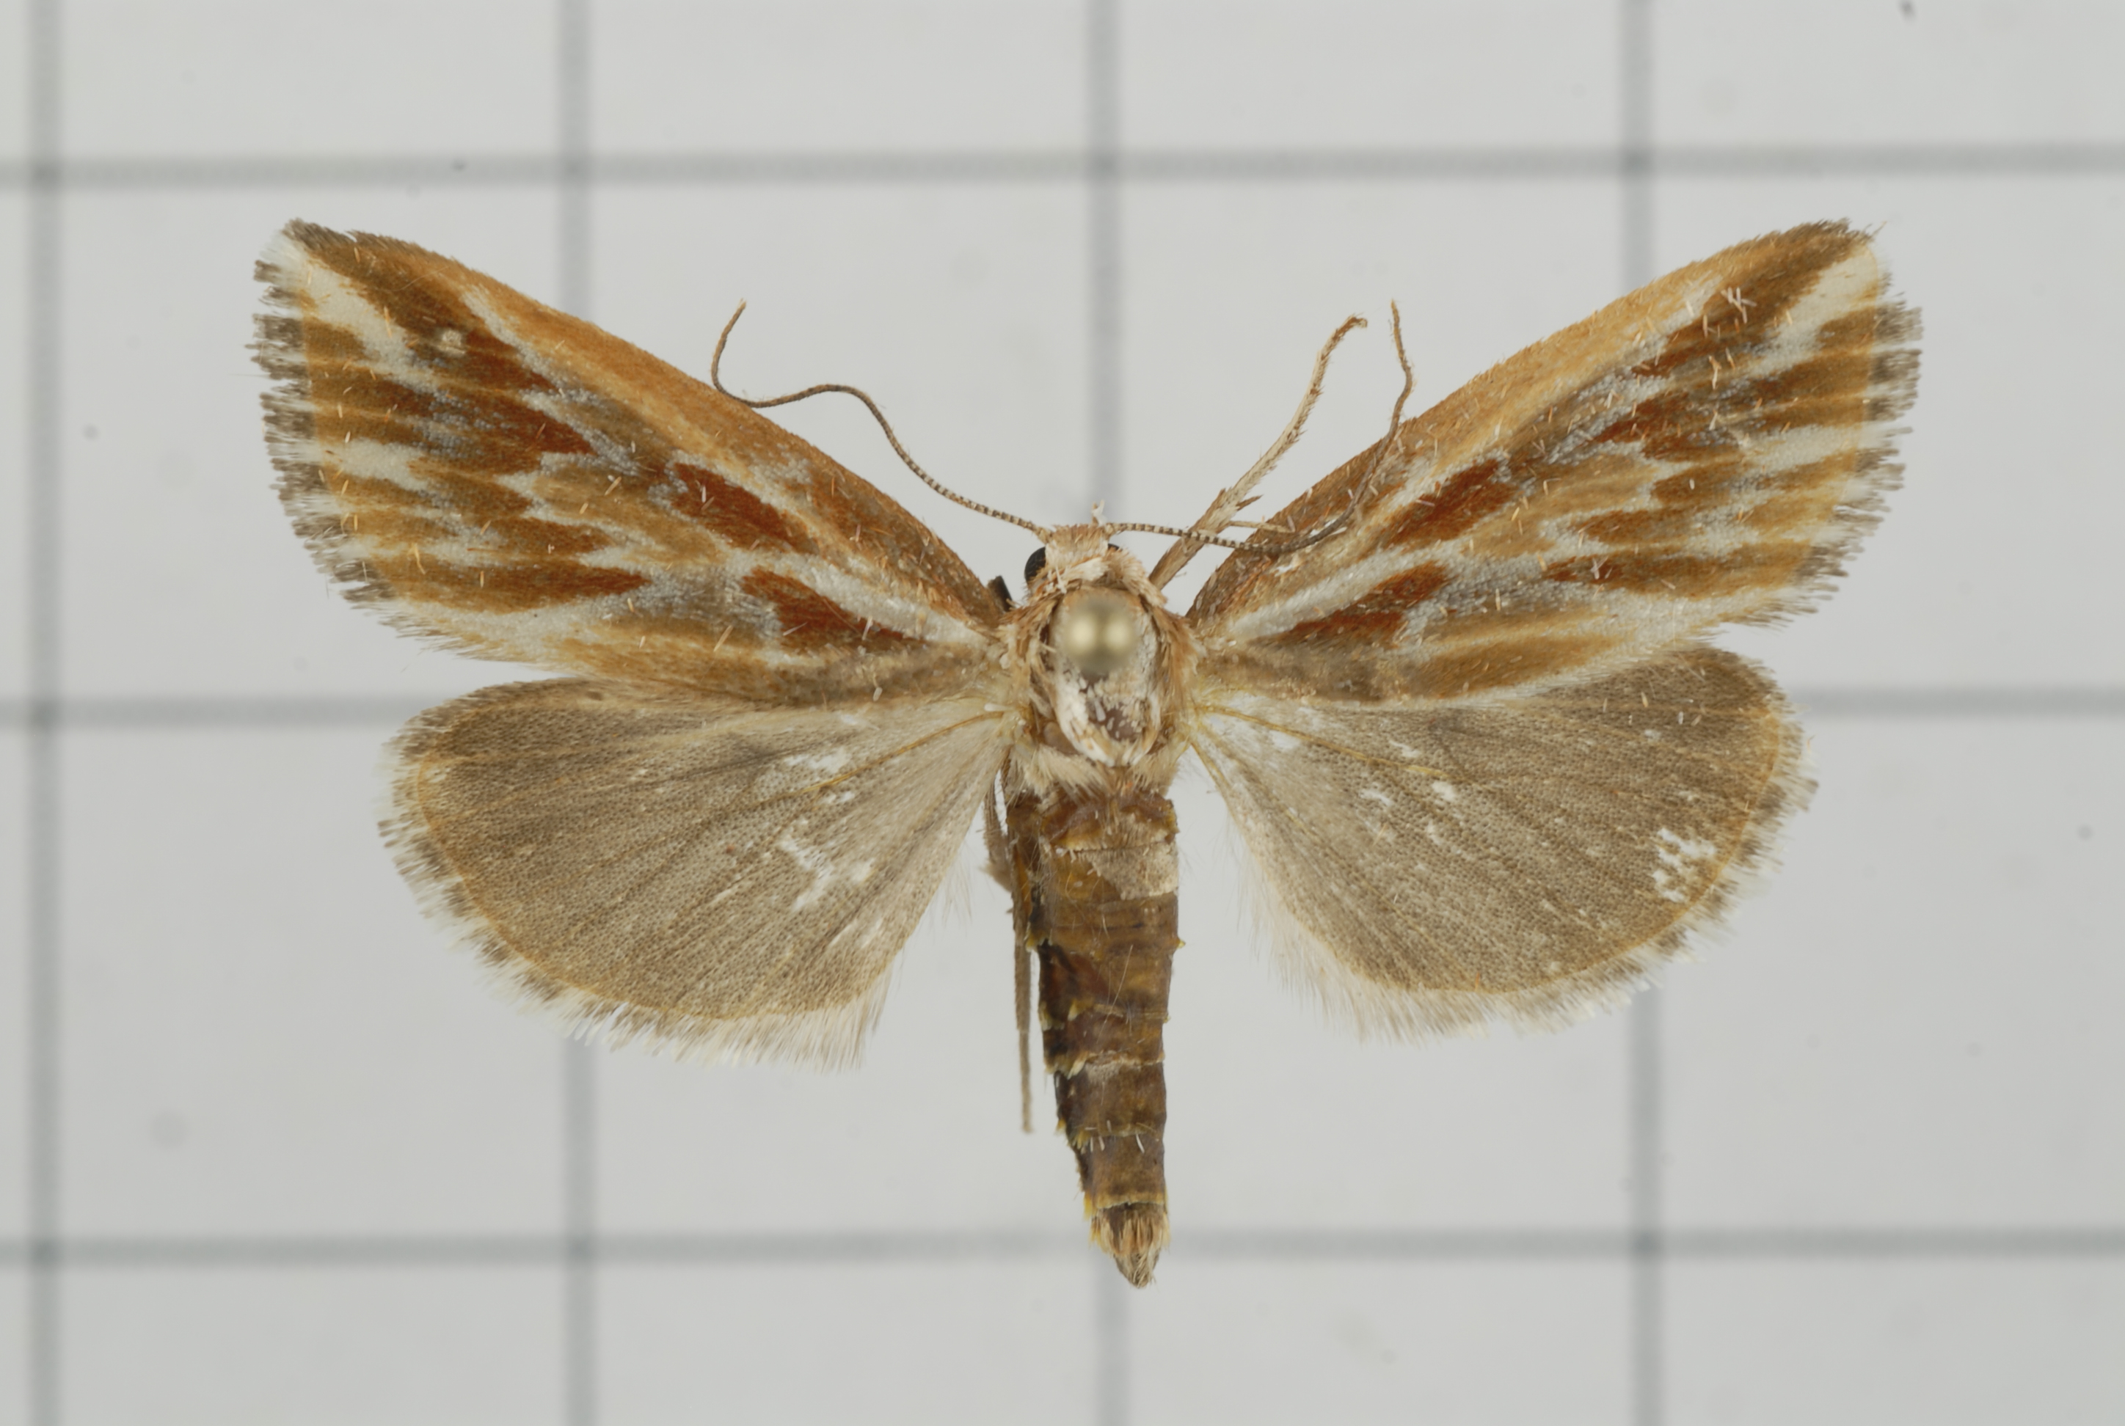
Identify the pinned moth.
Narangodes confluens
